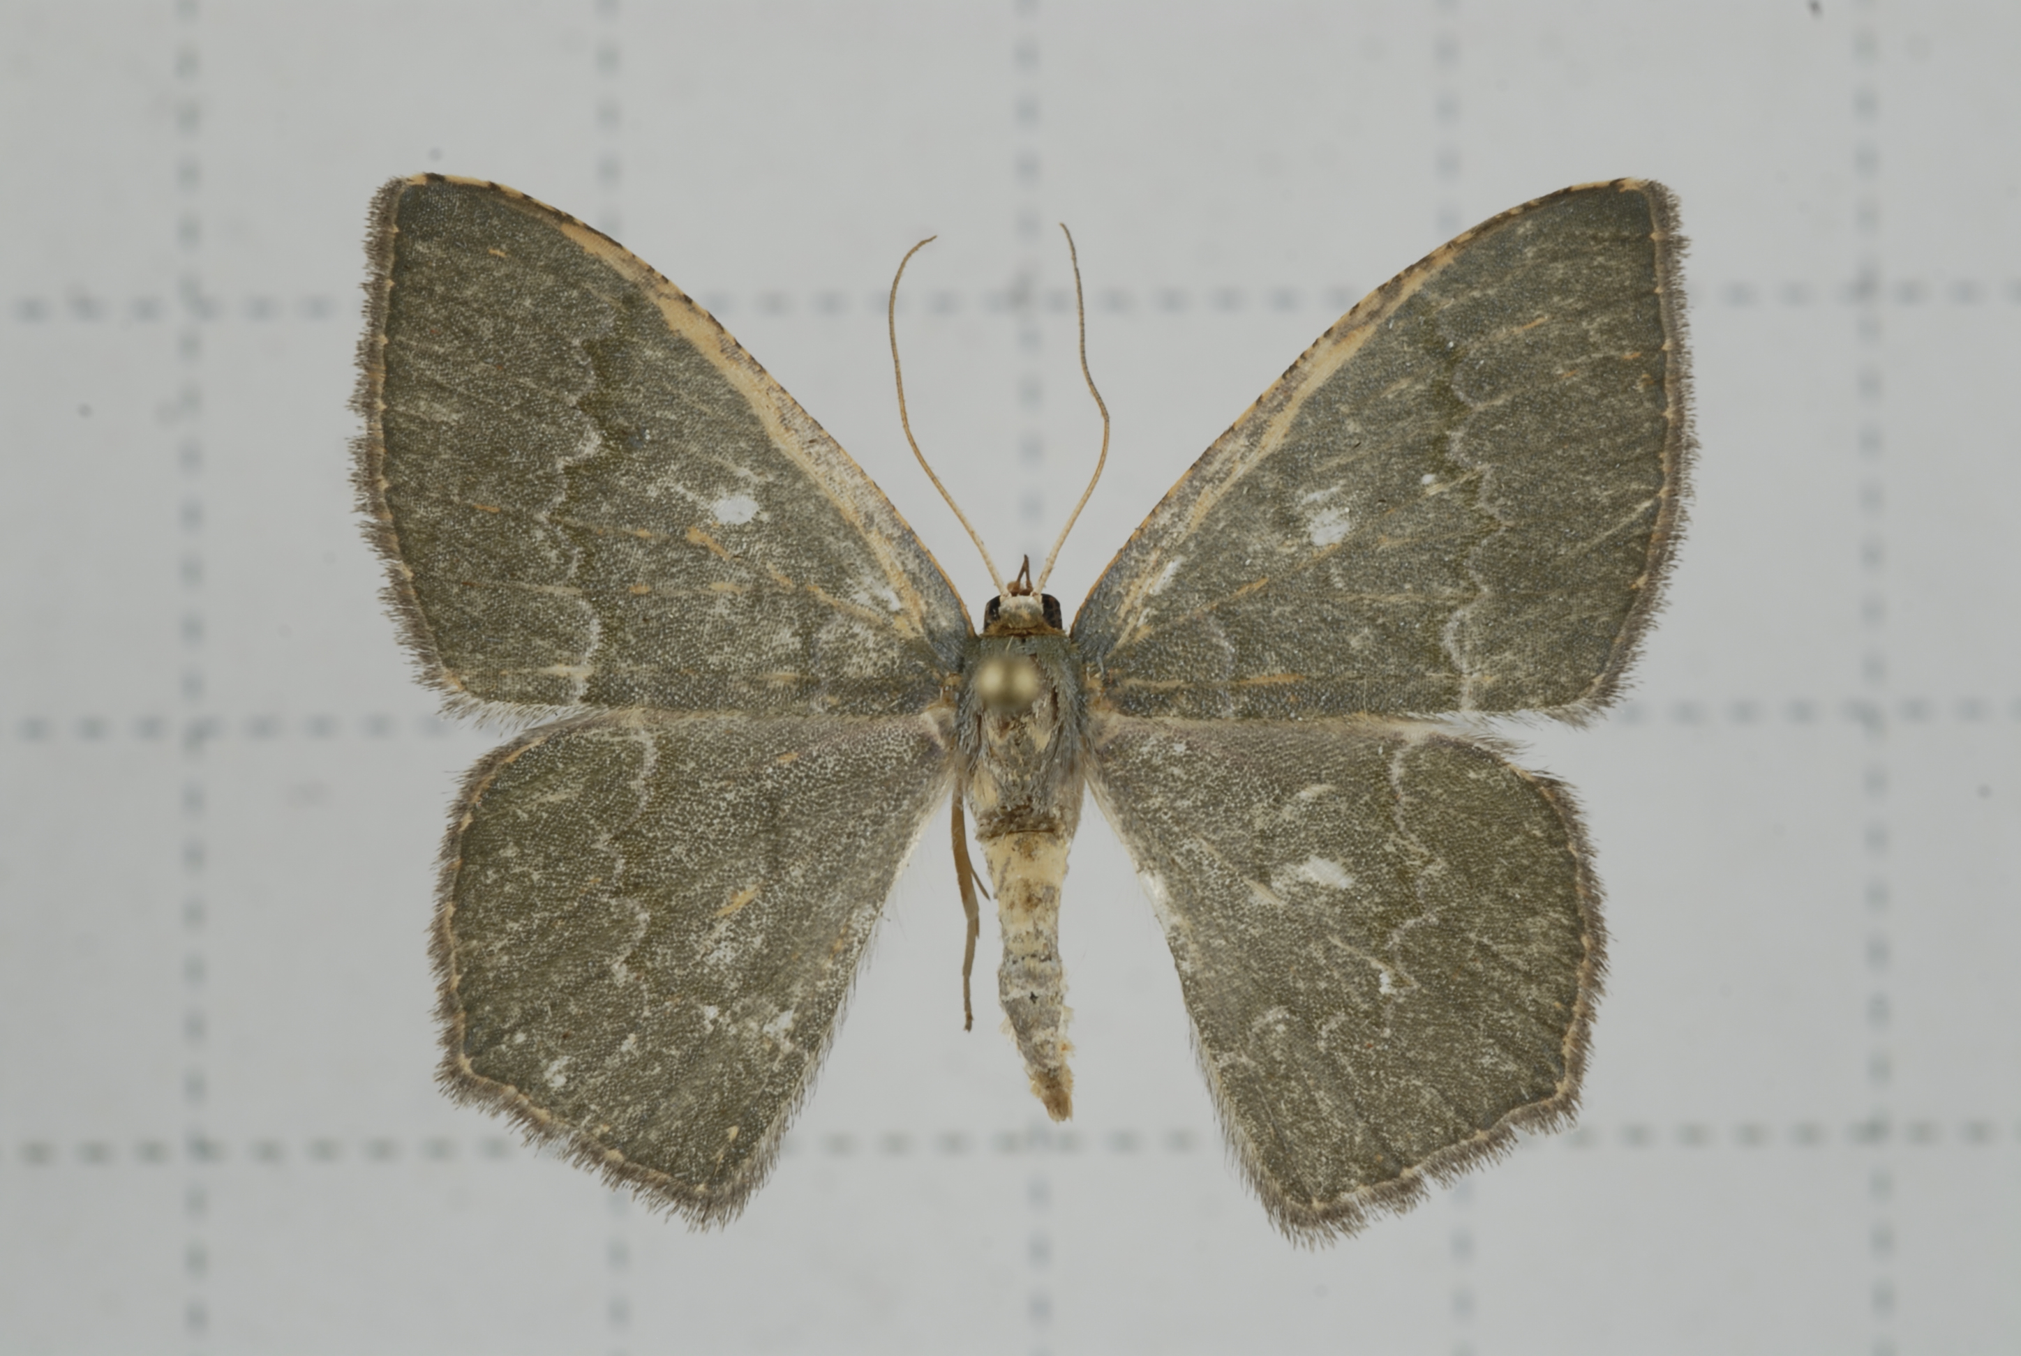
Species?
Maxates acutigoniata
